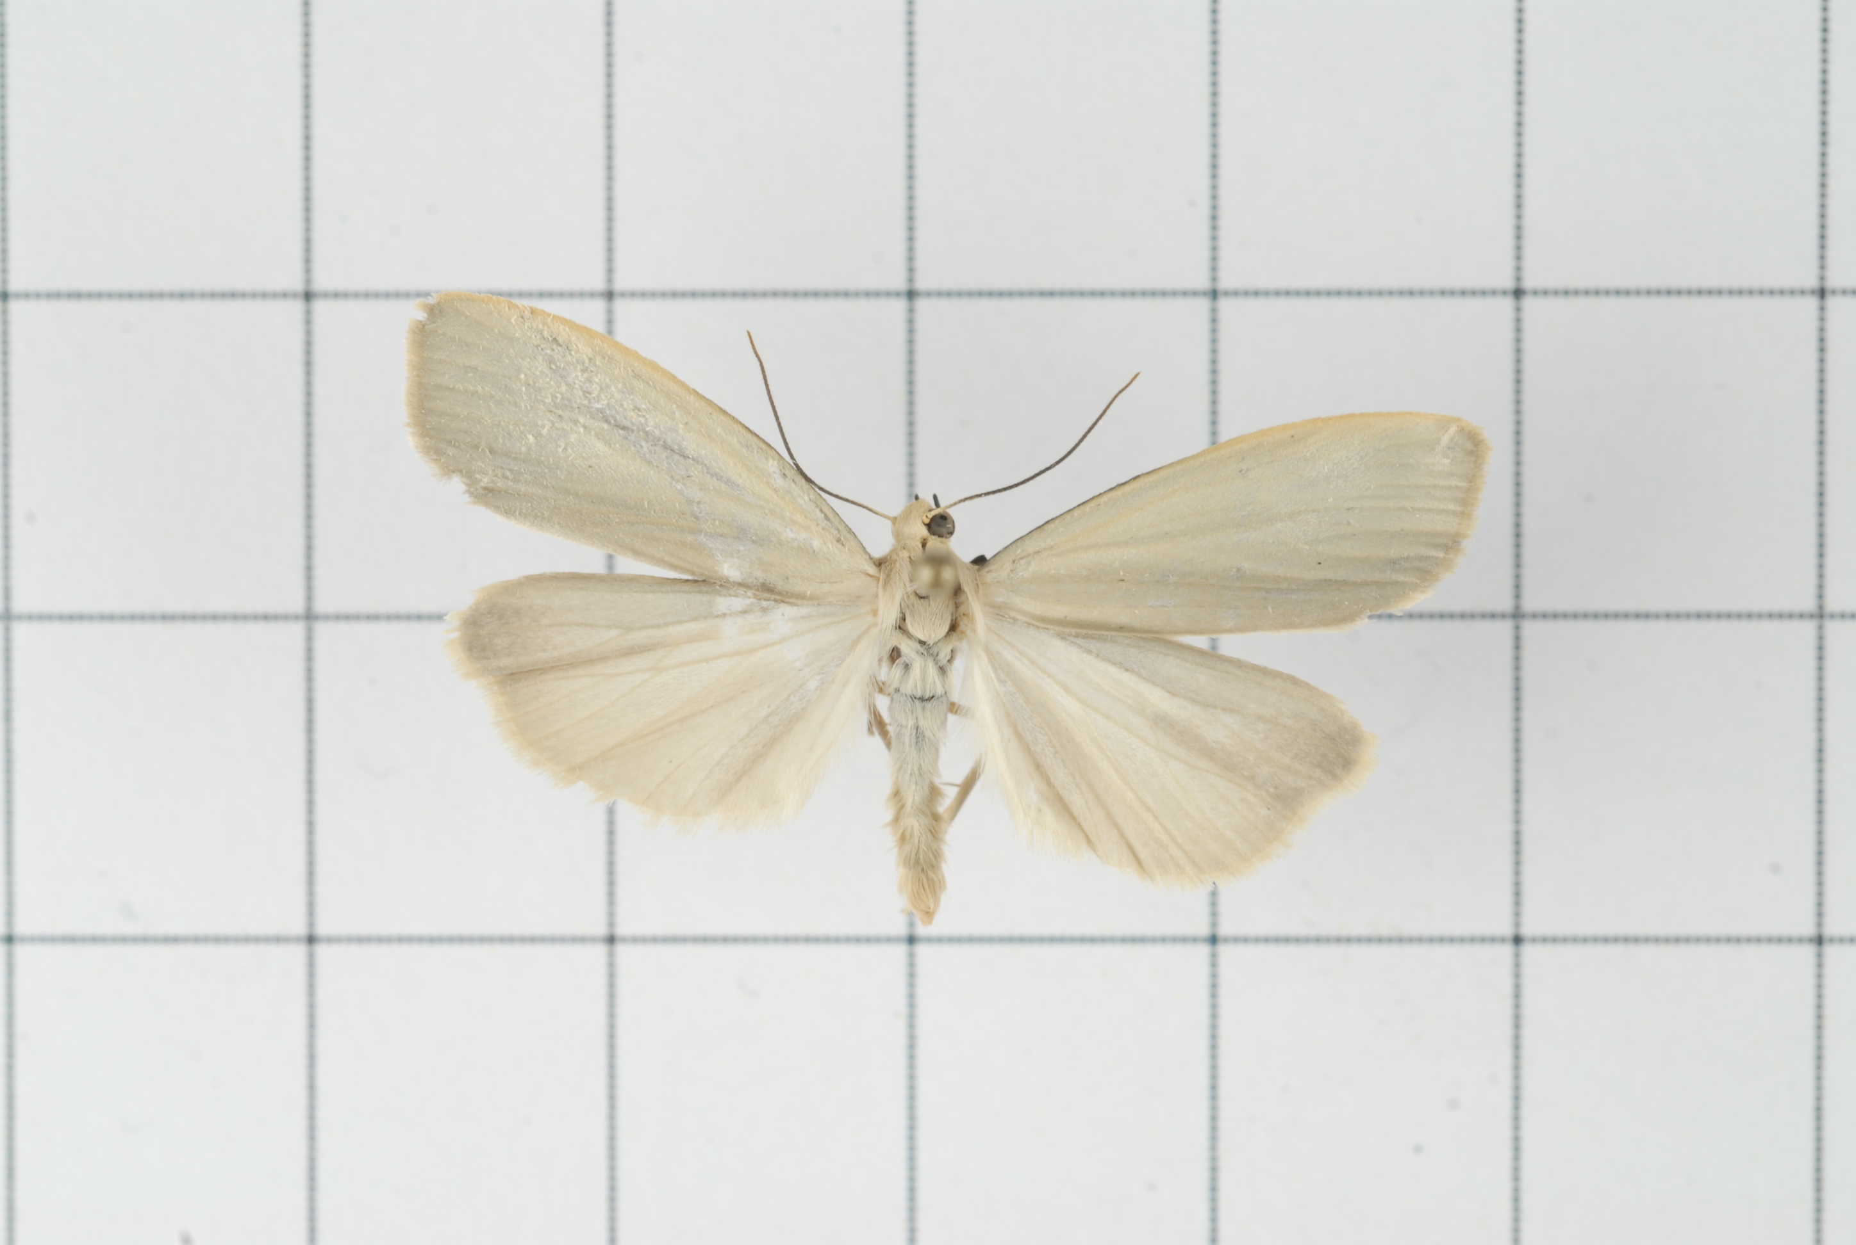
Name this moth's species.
Ghoria tecta
